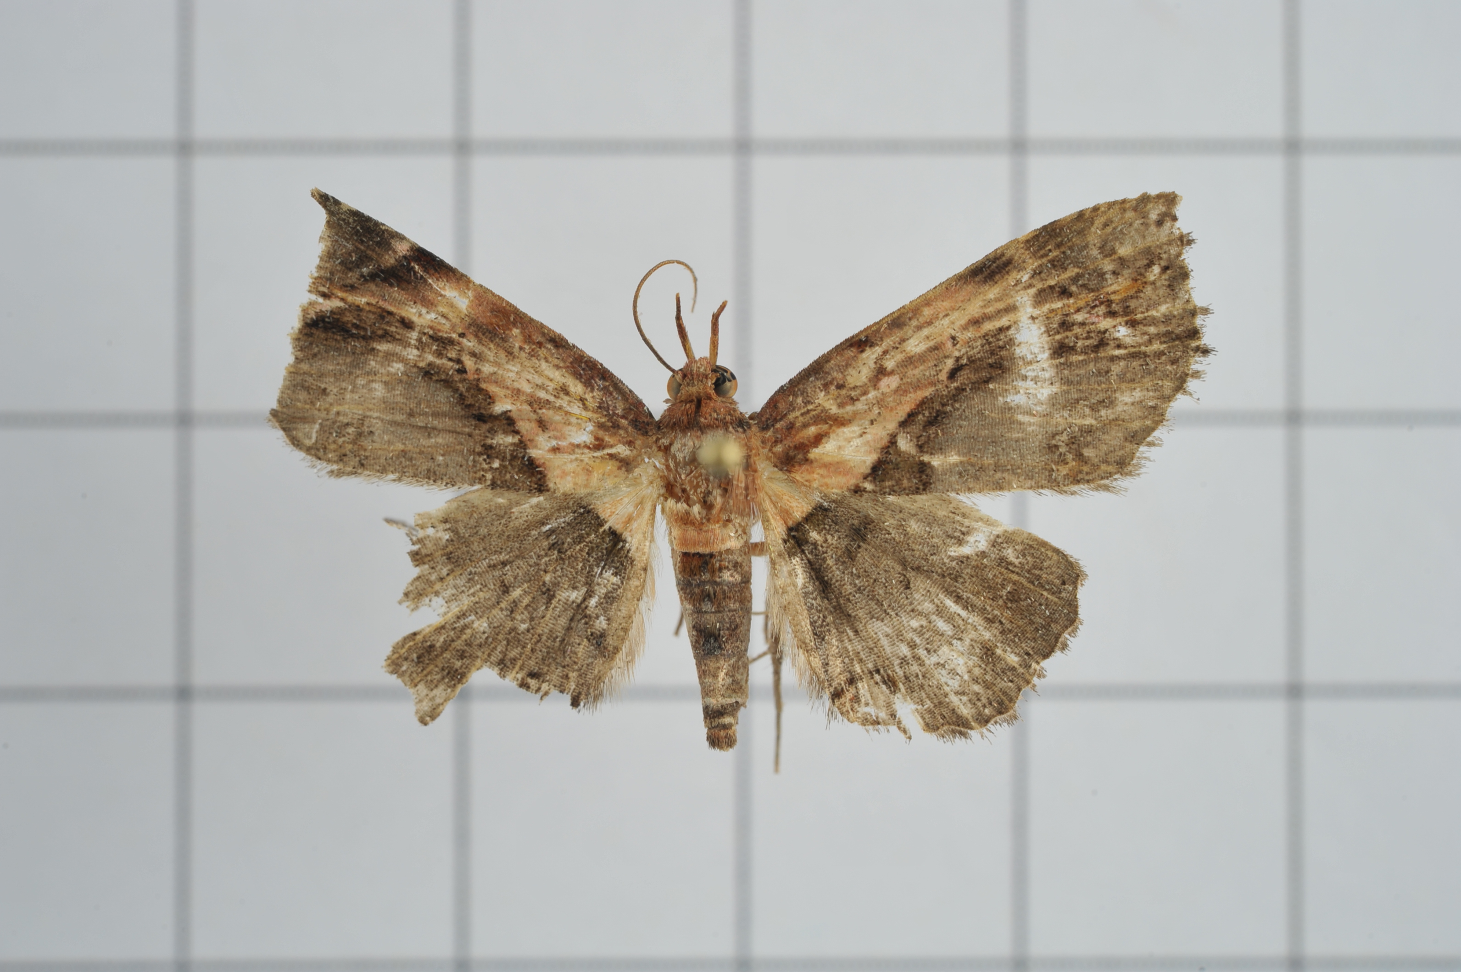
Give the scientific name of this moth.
Lophoruza pulcherrima
